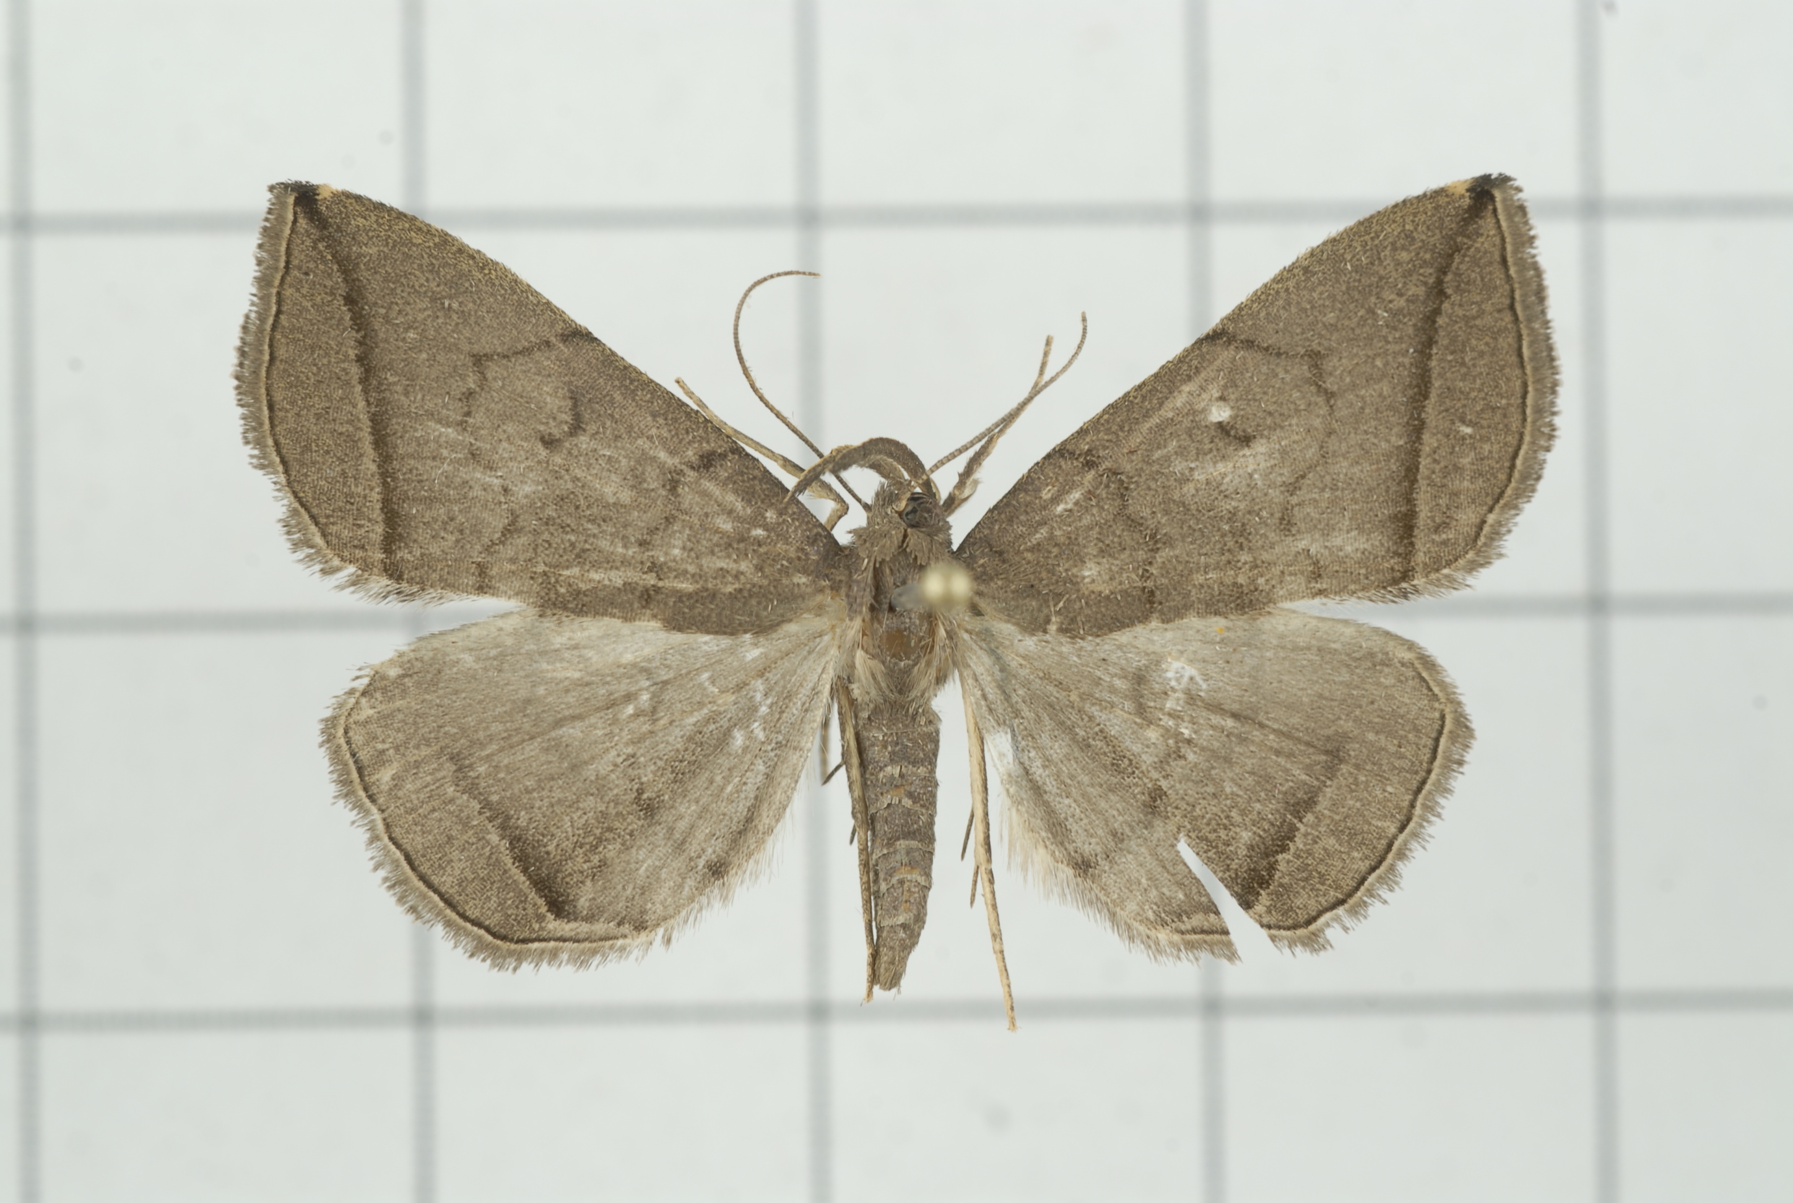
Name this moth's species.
Treitschkendia subtriplex
